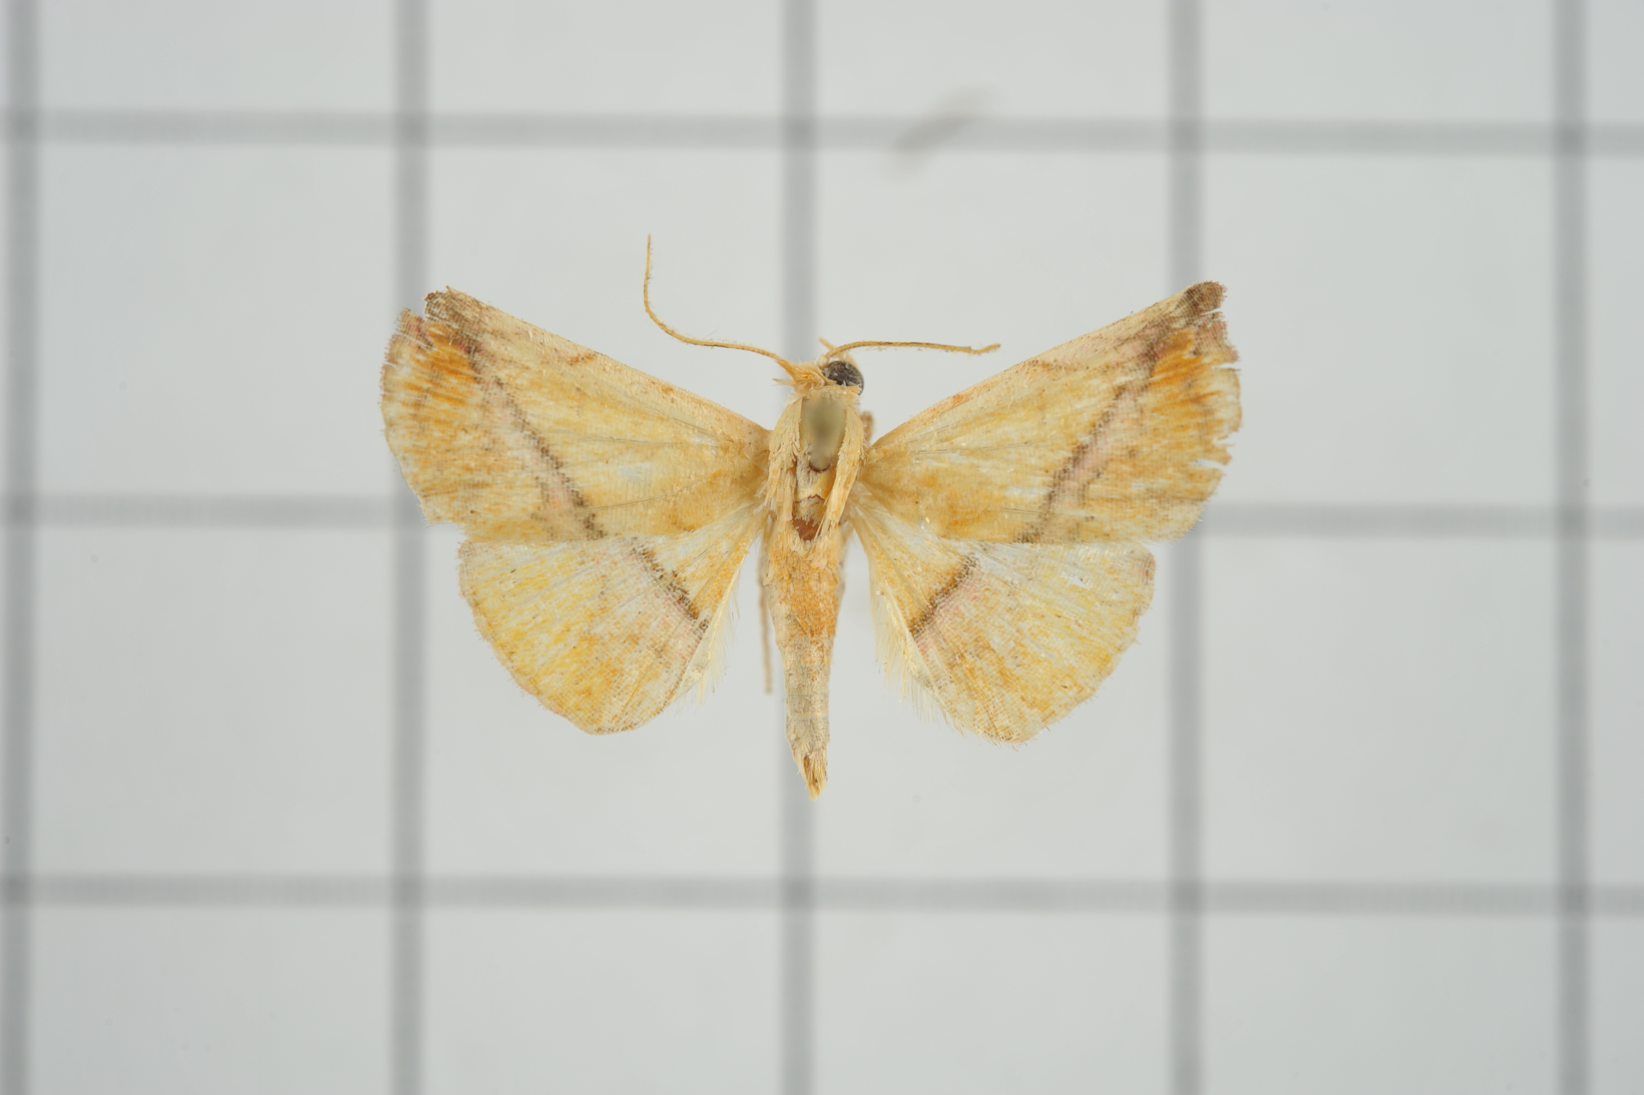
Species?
Eublemma quadrapex
